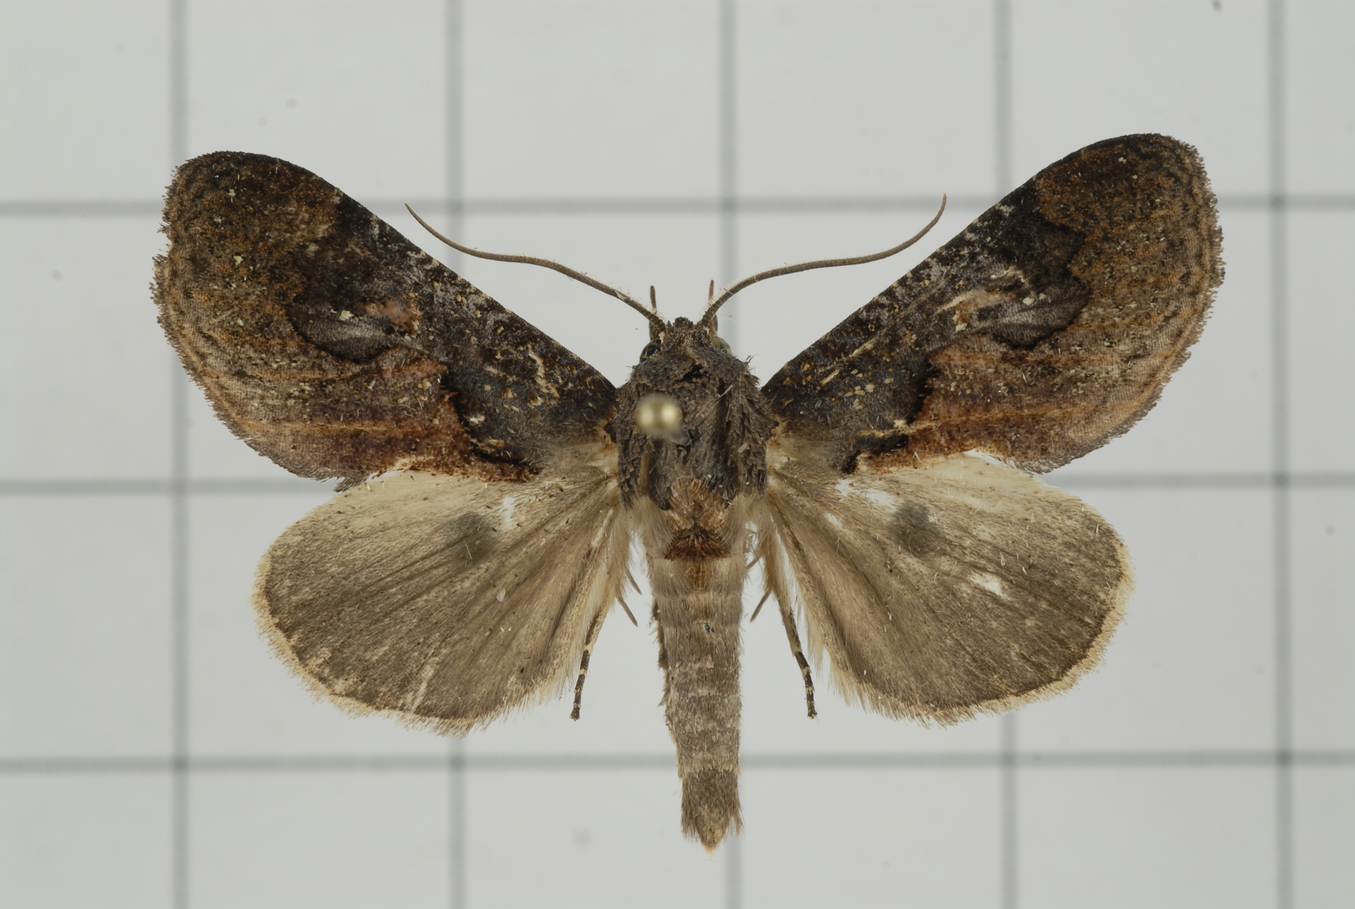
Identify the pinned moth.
Batracharta divisa
